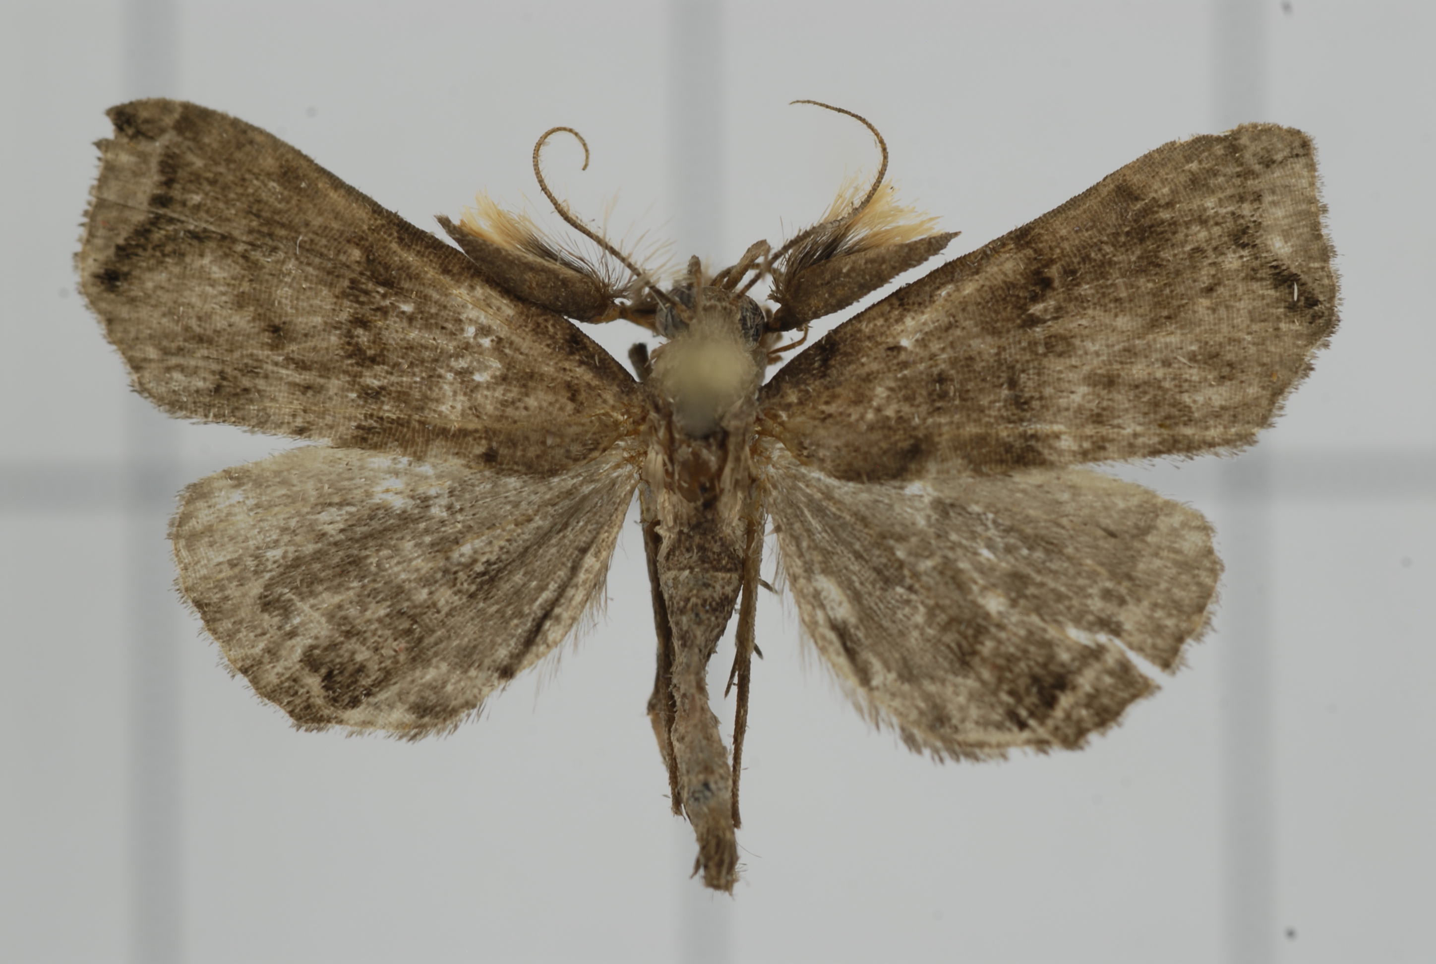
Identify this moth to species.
Hipoepa biasalis
